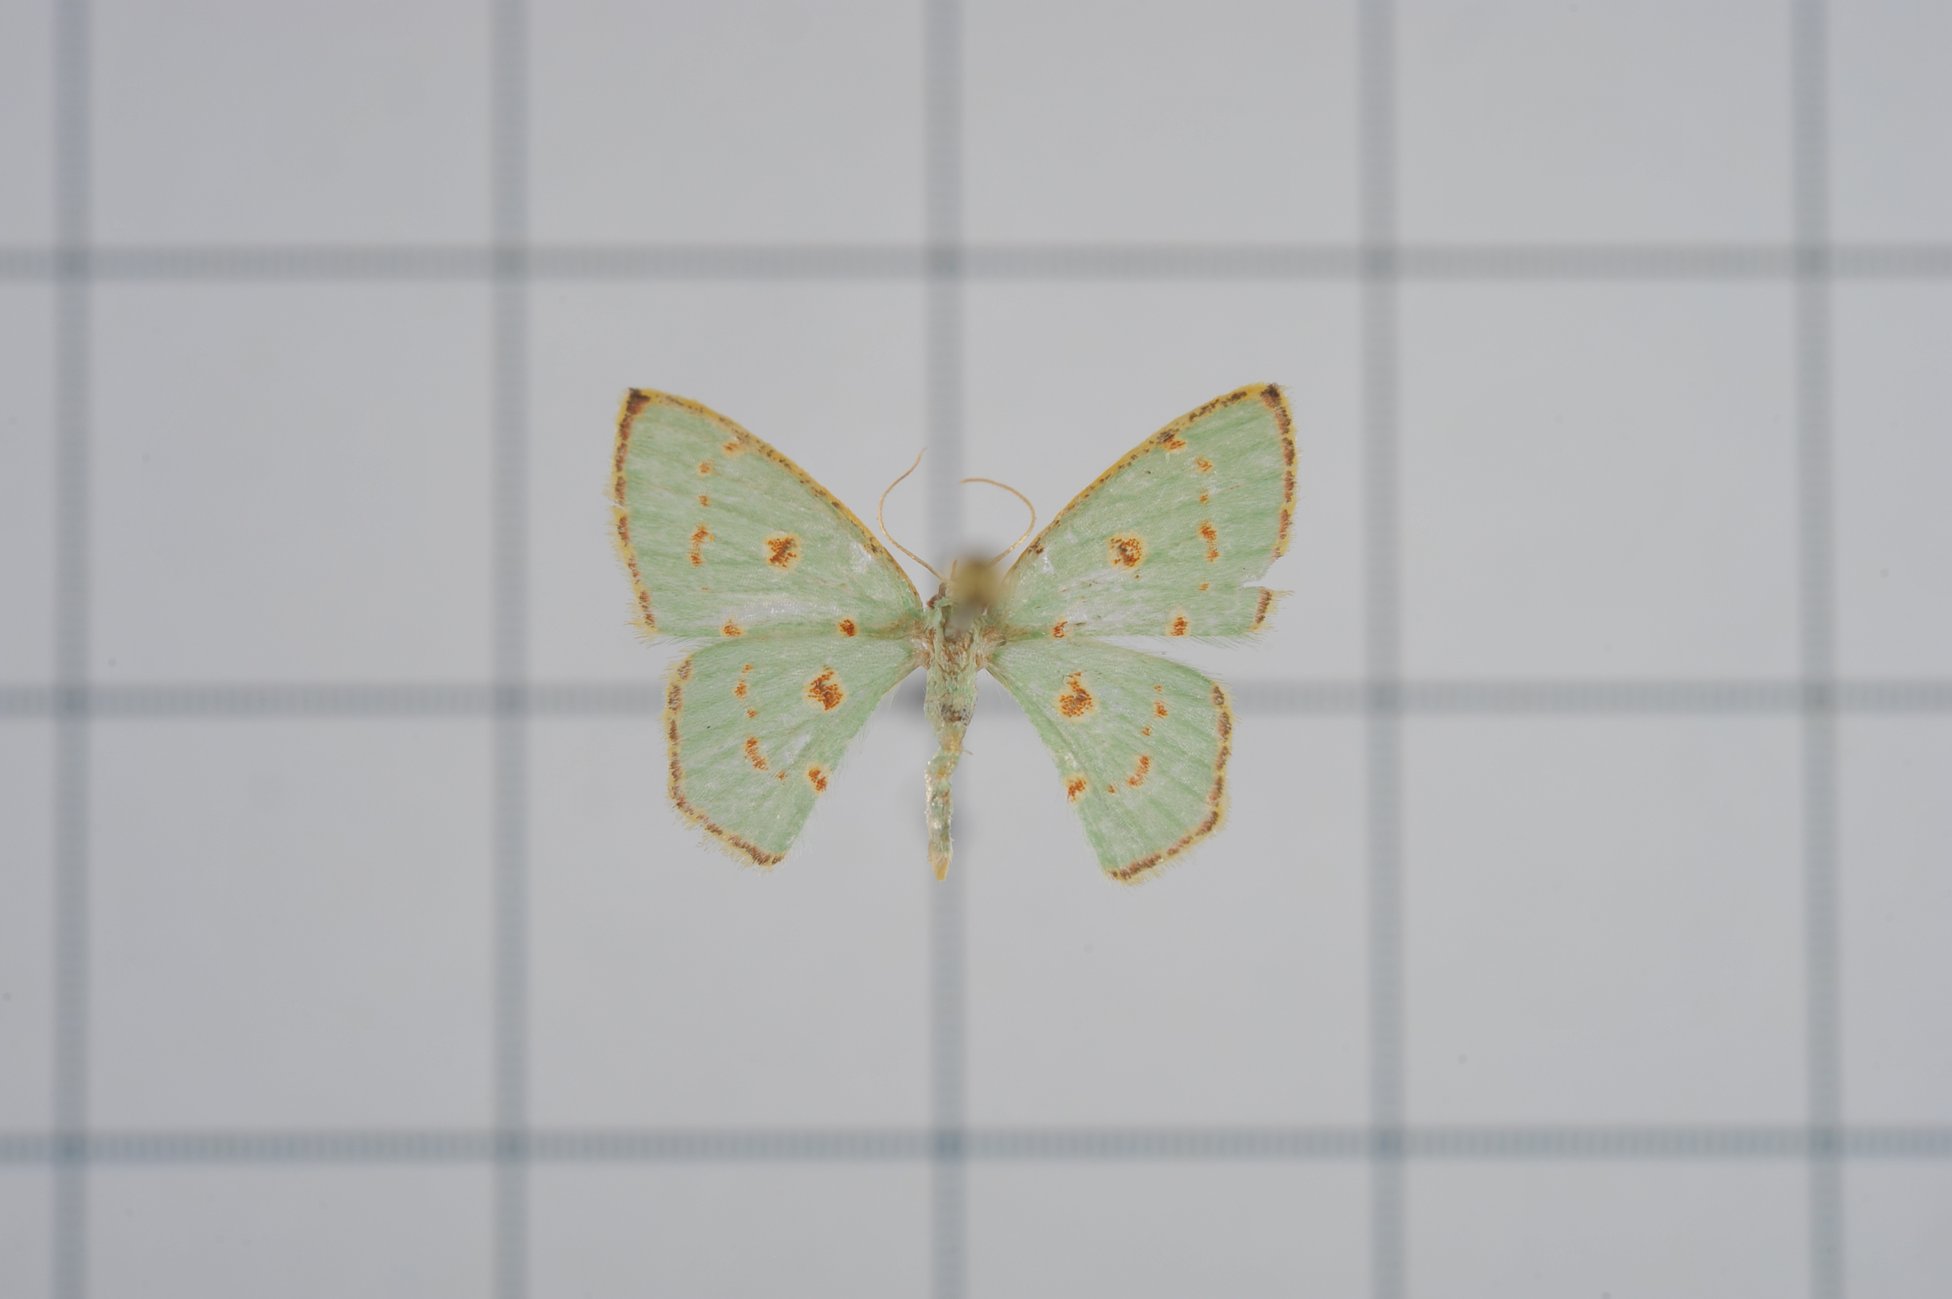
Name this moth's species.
Comostola laesaria
